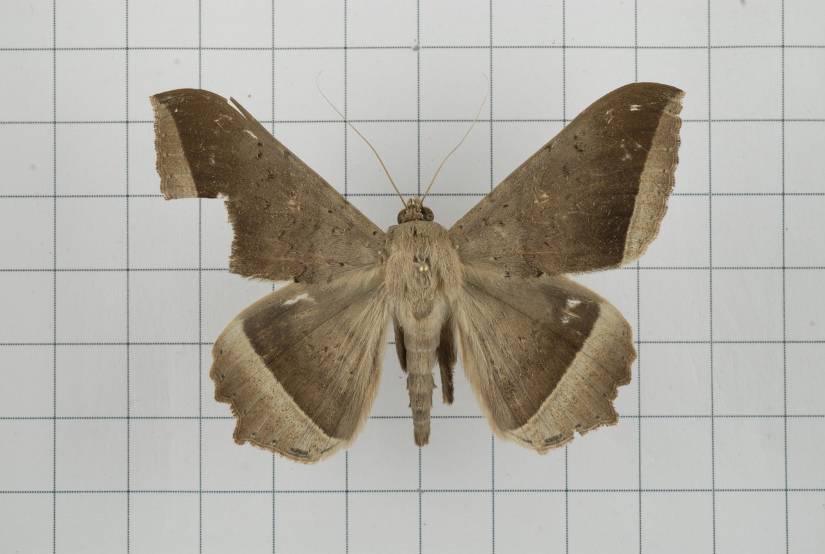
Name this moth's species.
Hulodes caranea
